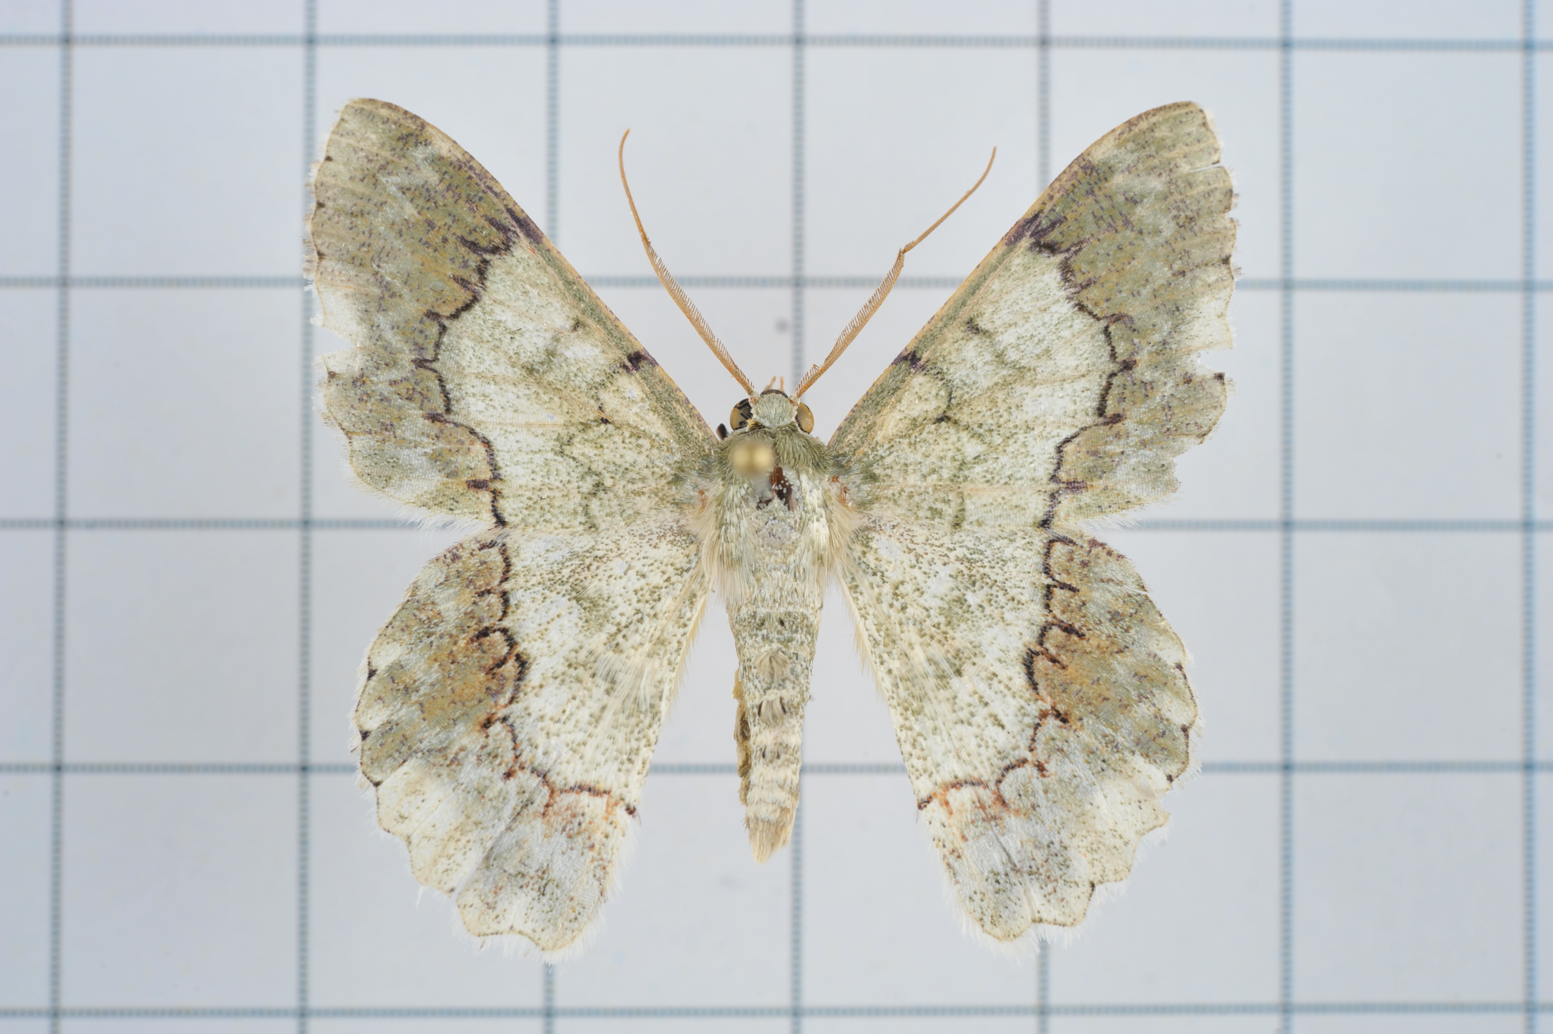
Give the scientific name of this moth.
Pingasa ruginaria pacifica
